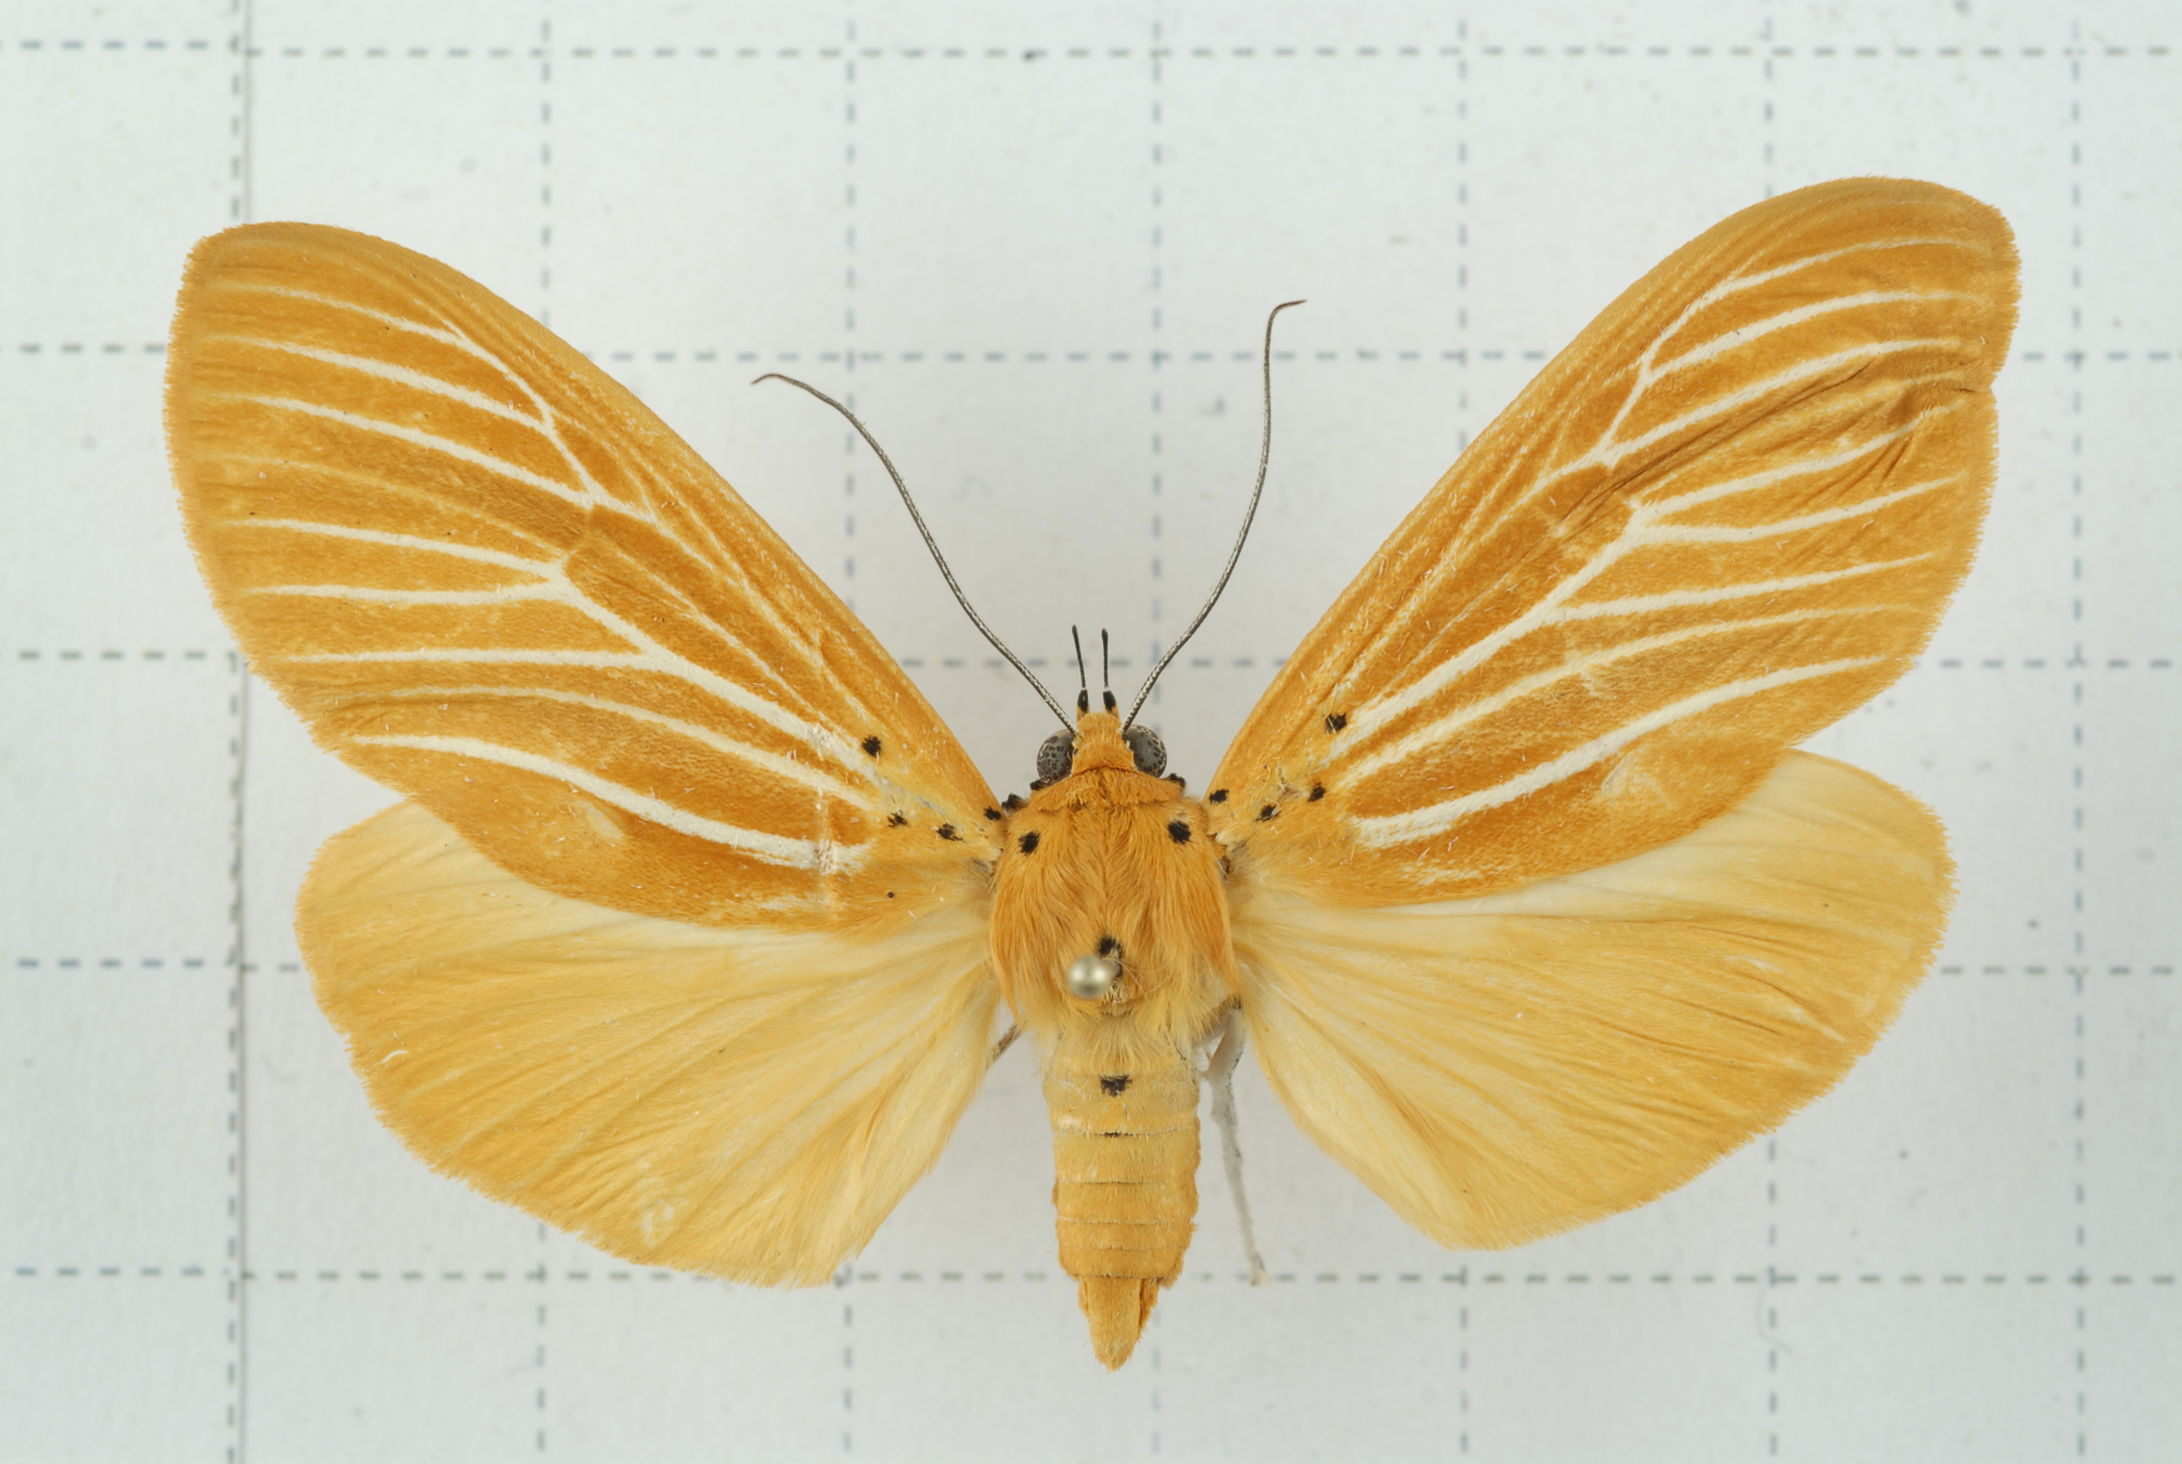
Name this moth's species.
Asota egens confinis
